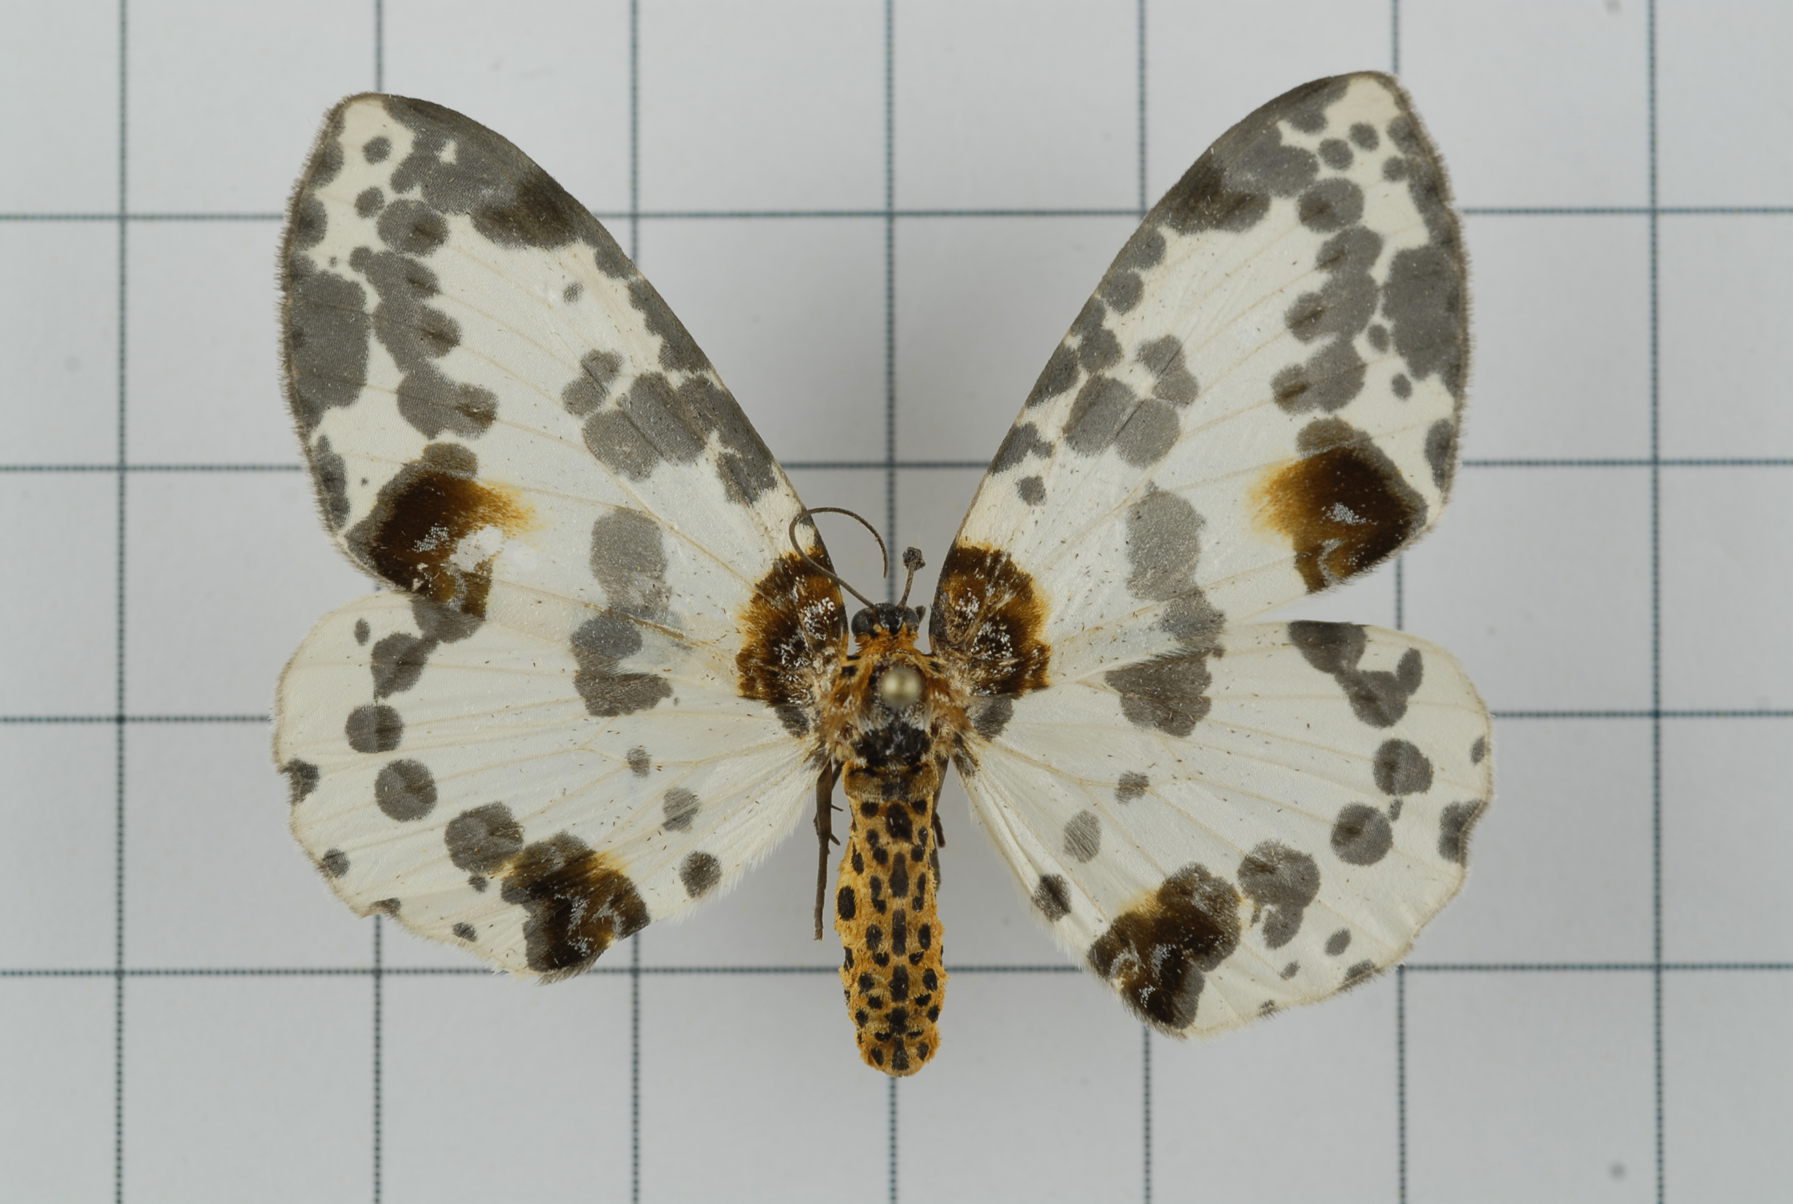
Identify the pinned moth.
Abraxas adilluminata
